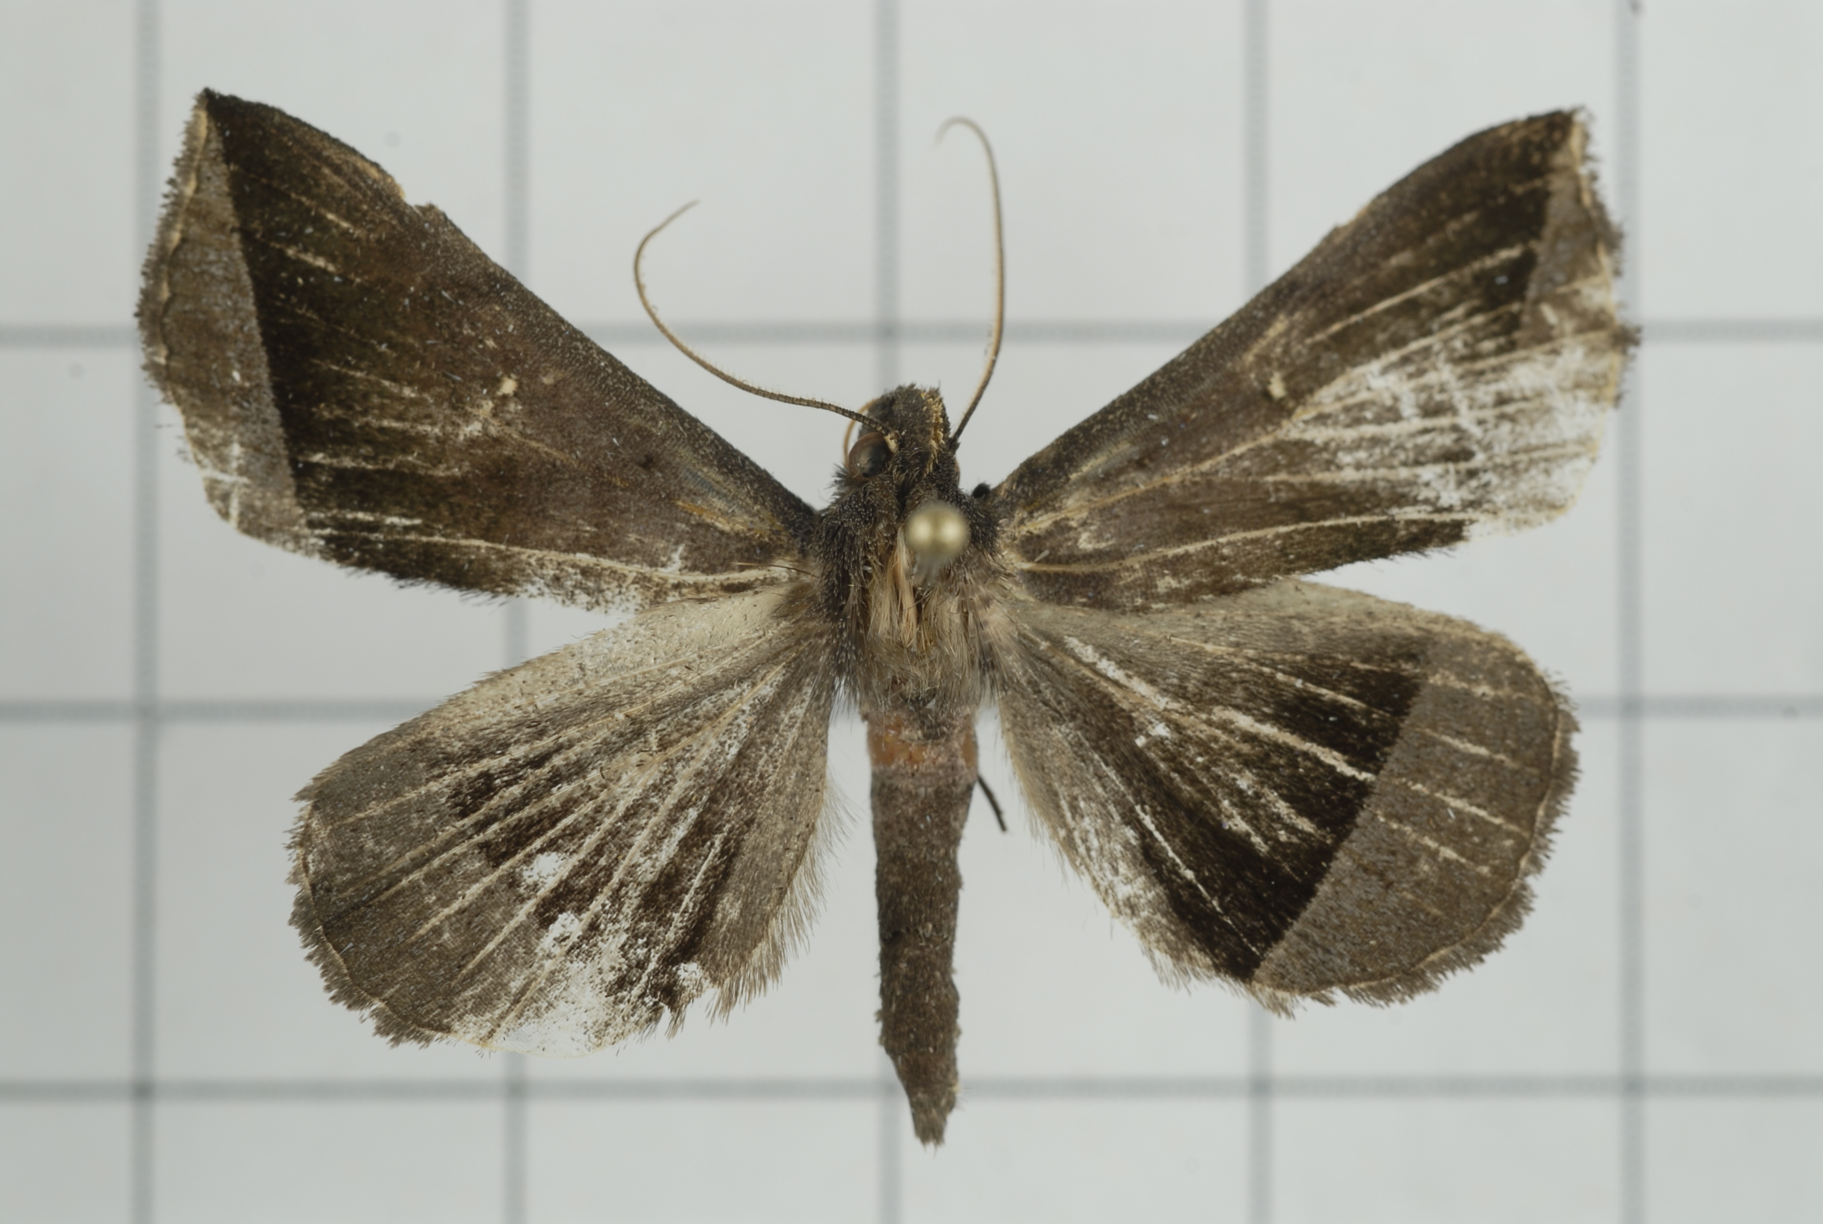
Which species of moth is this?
Hadennia hisbonalis
